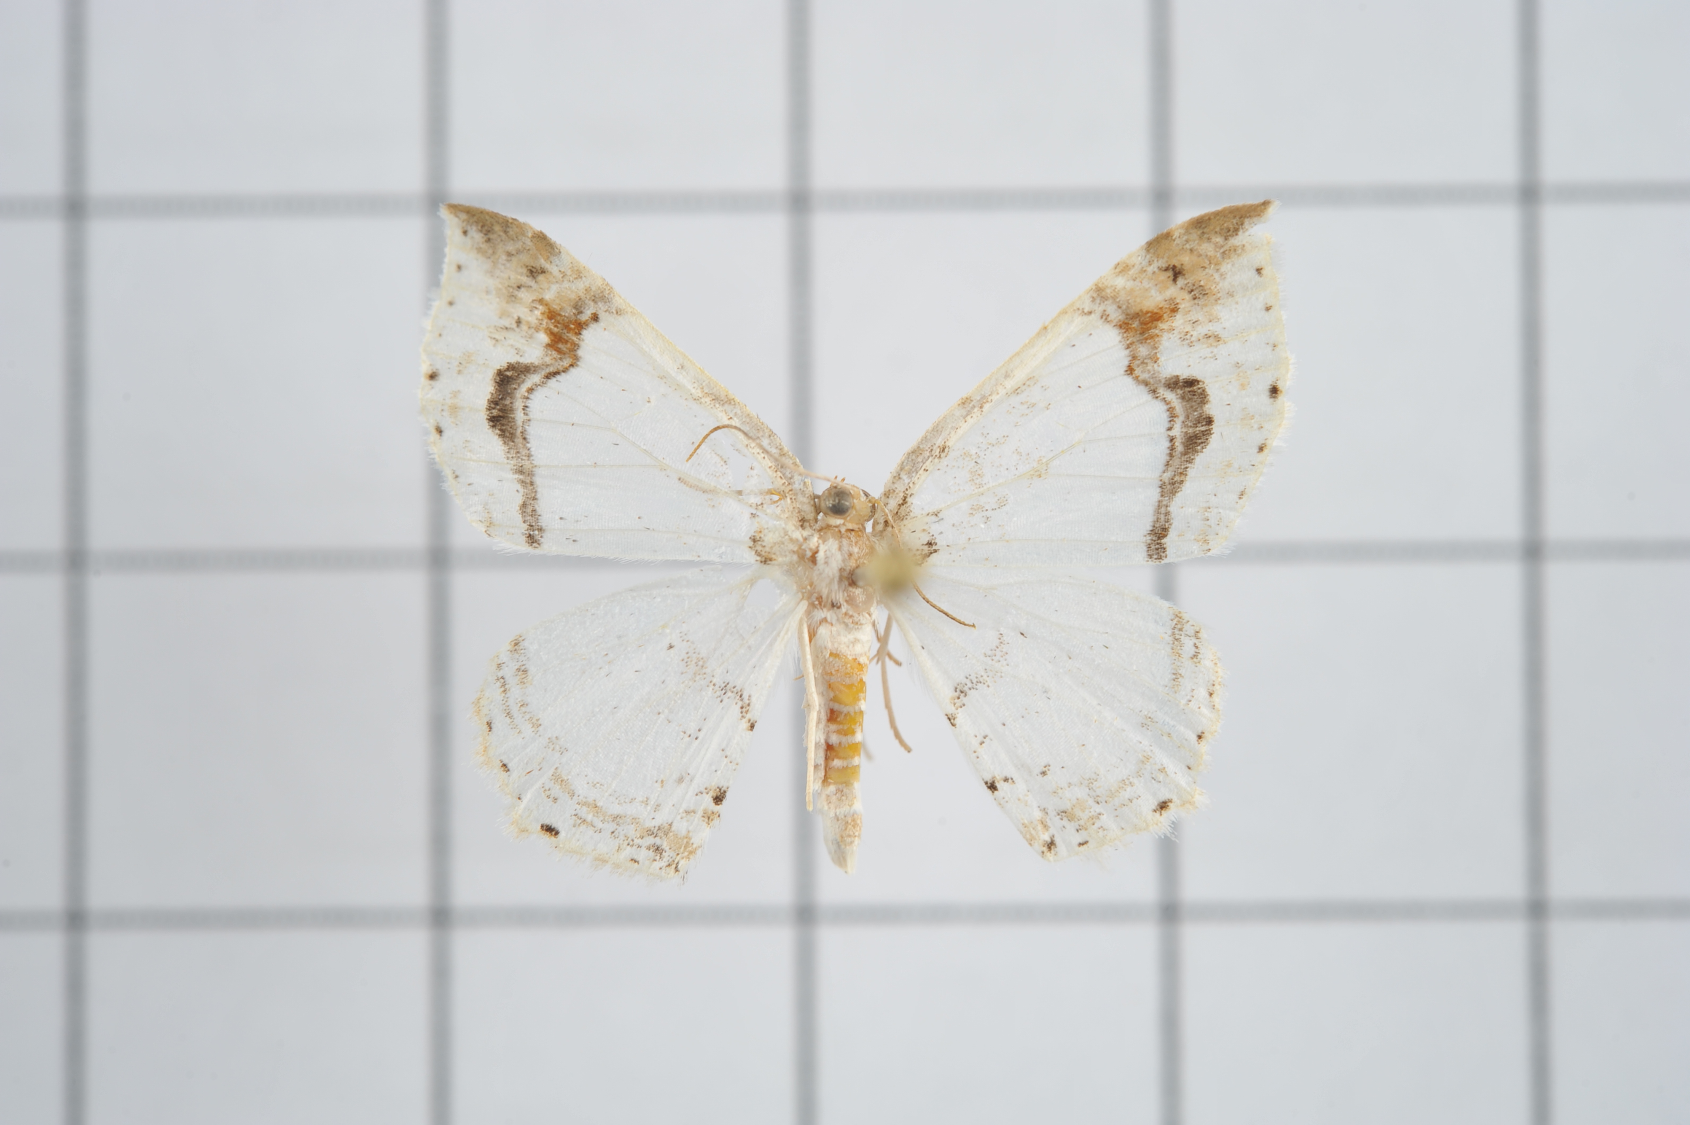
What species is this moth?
Asthena undulata
